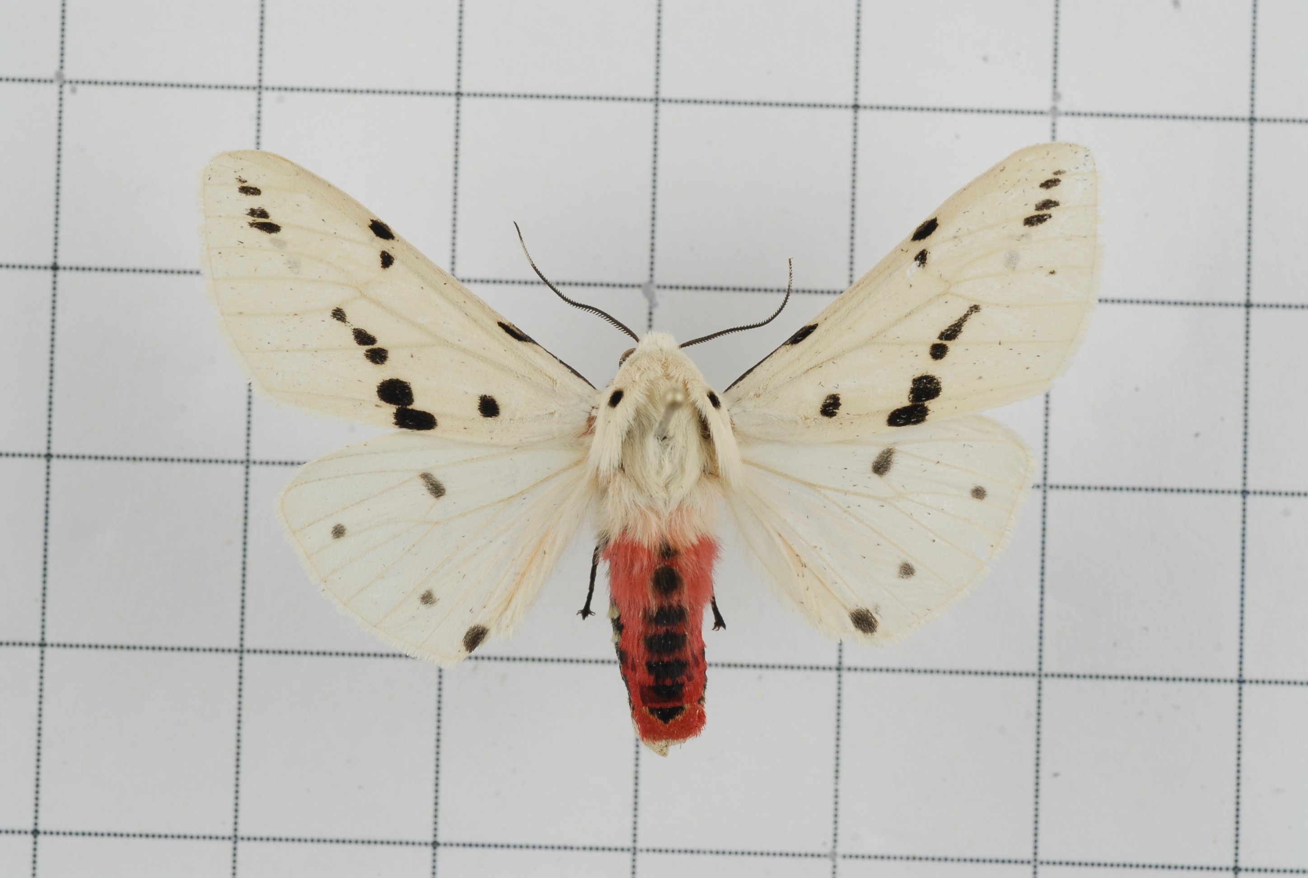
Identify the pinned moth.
Spilarctia alba kikuchii
